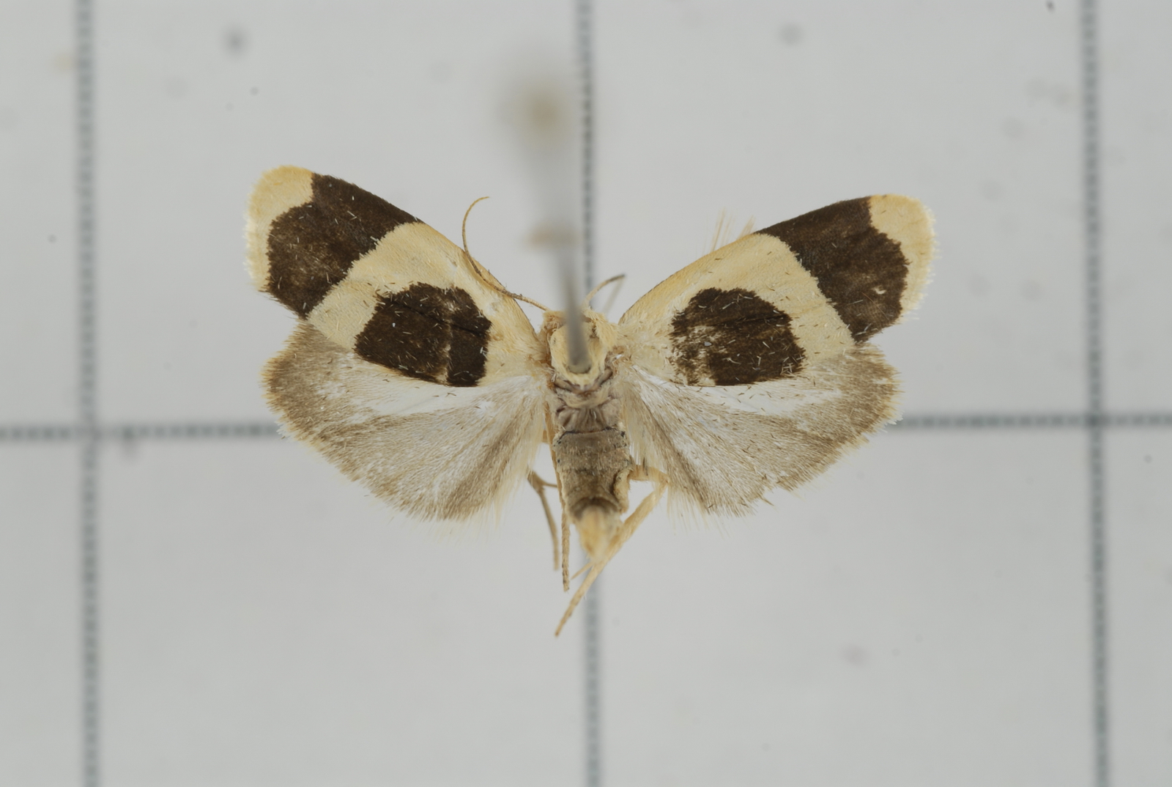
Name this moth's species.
Garudinia taioana
